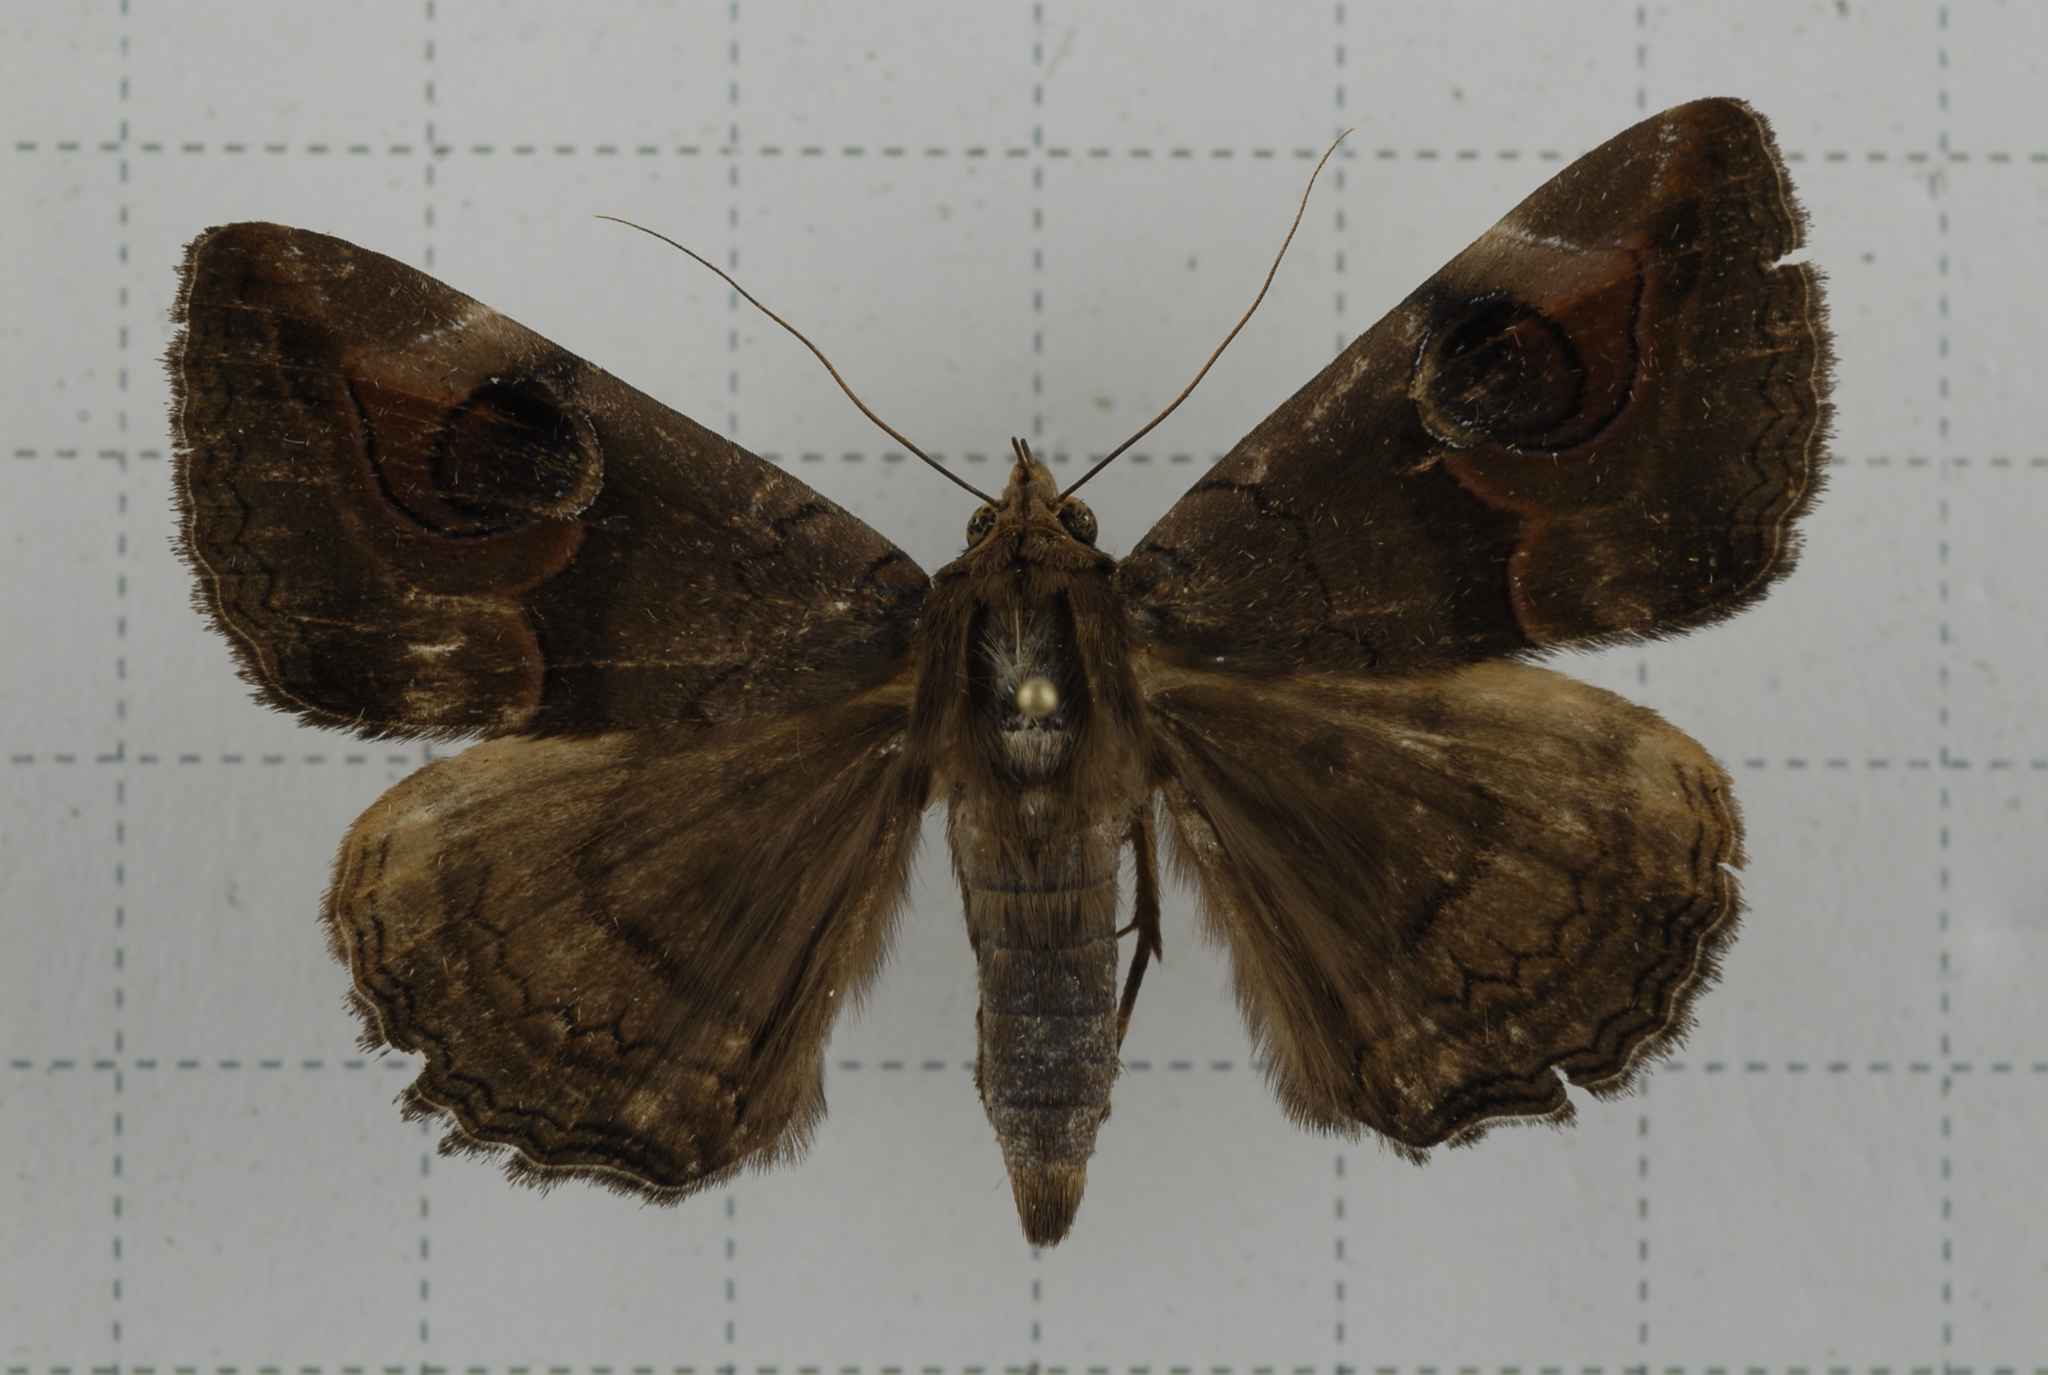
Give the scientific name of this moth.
Ommatophora luminosa
